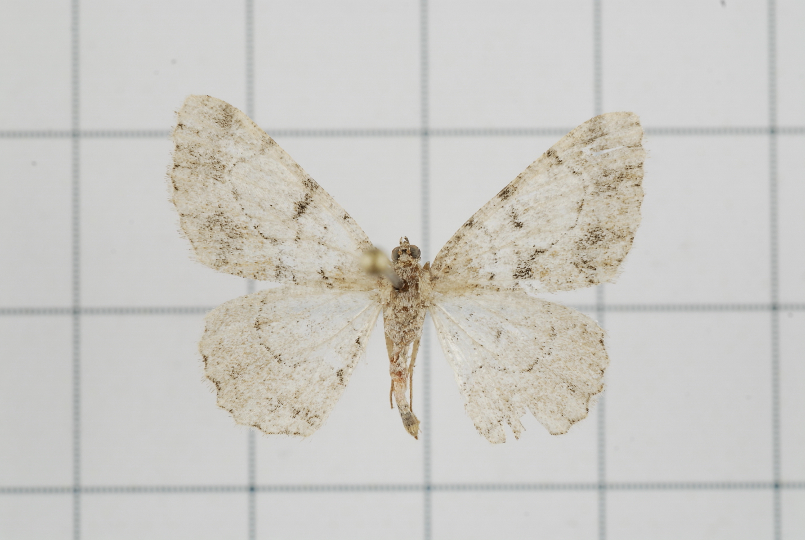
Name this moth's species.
Psilalcis menoides
